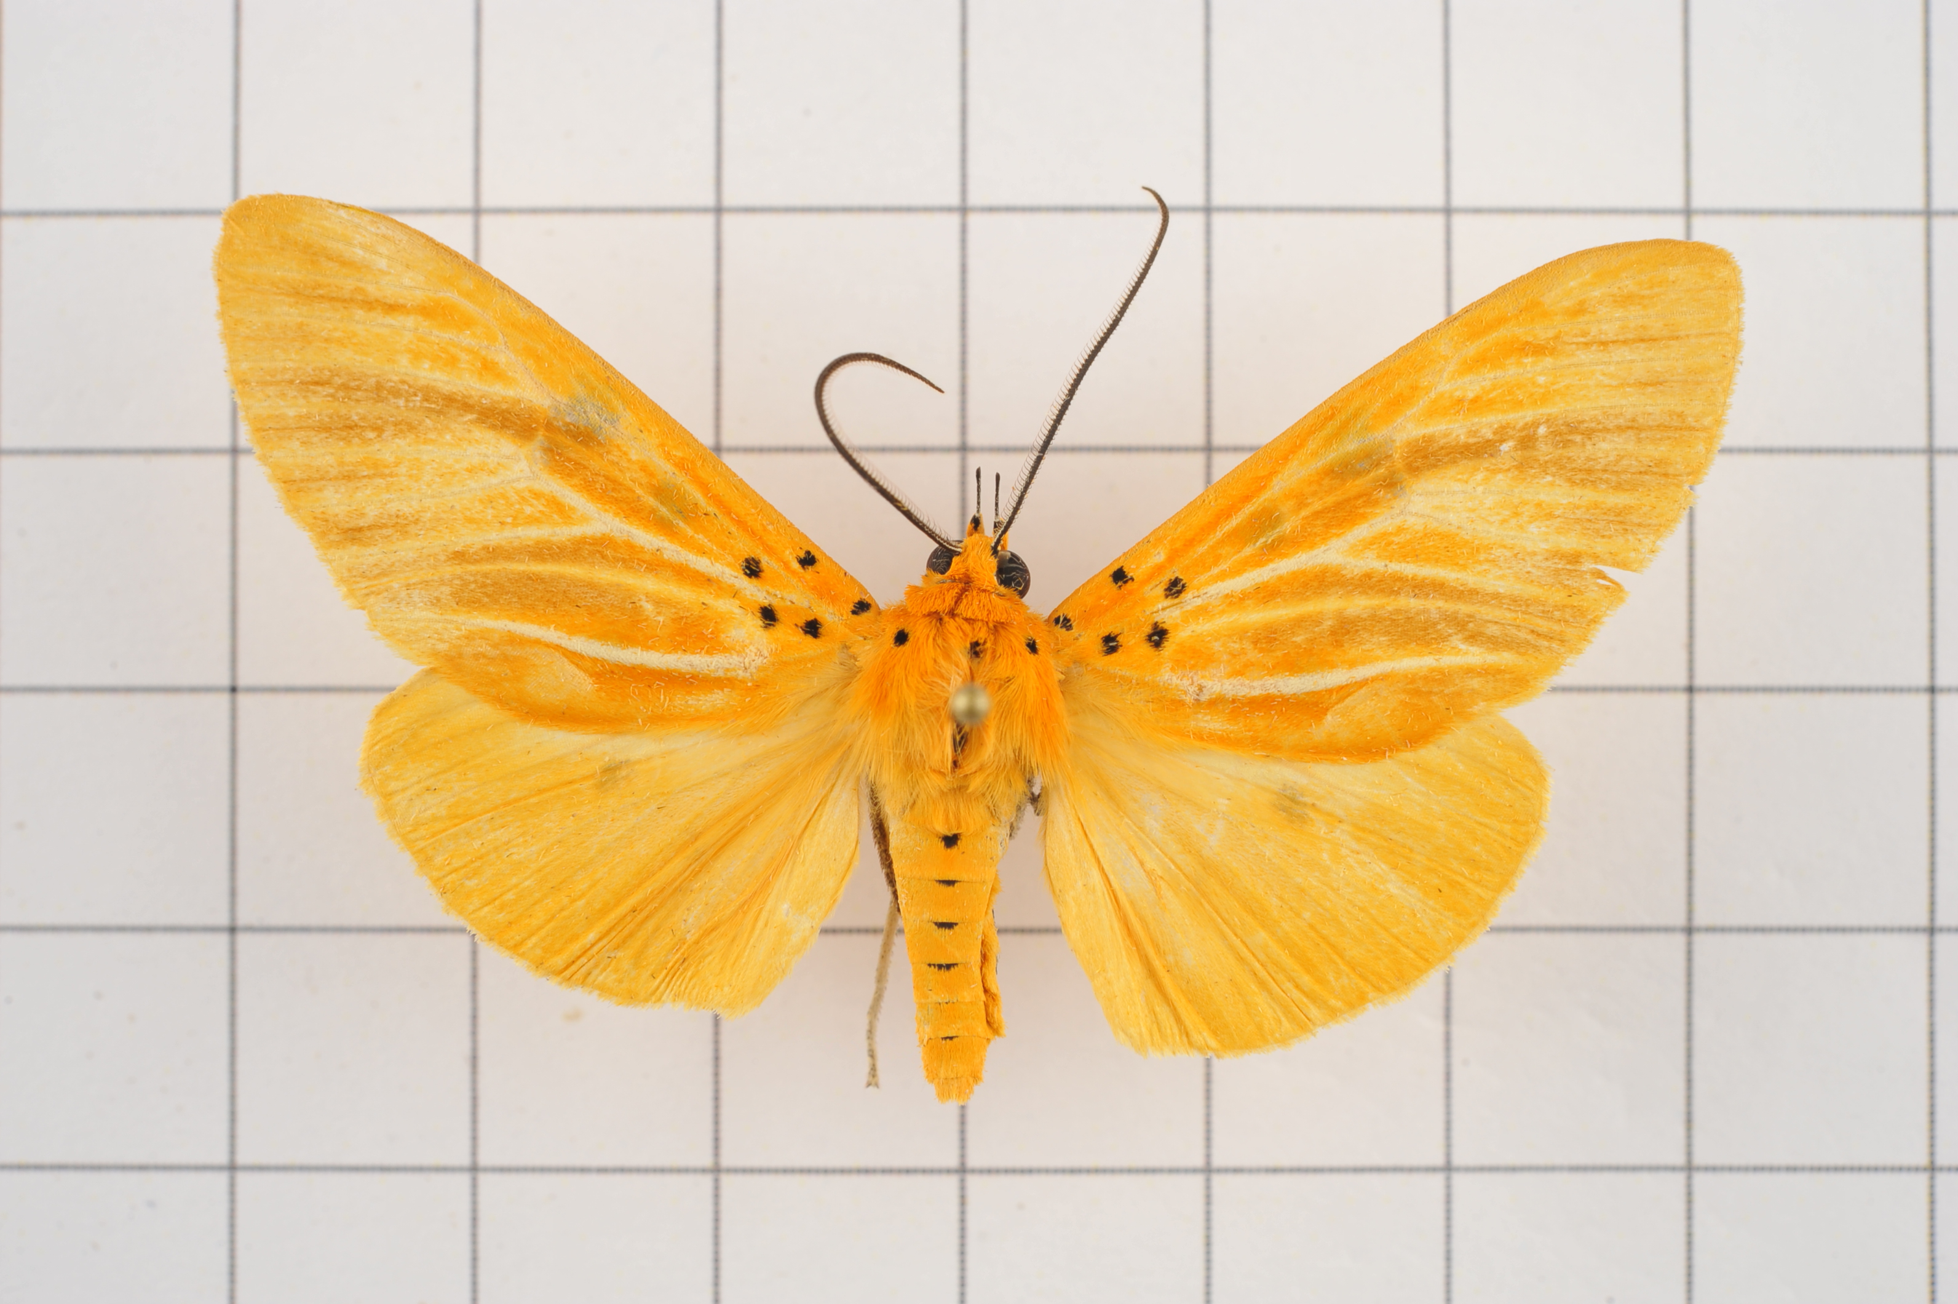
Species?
Asota egens confinis
